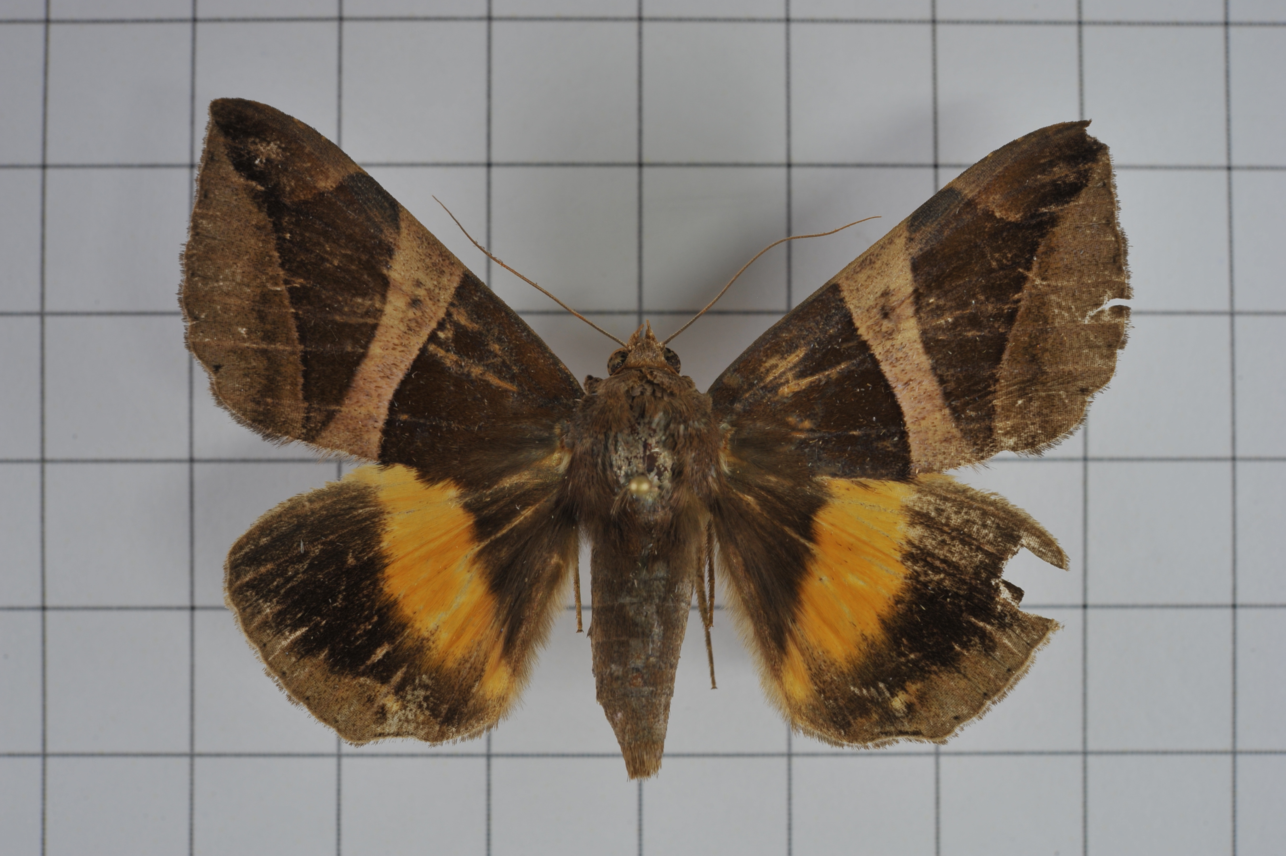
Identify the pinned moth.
Bastilla fulvotaenia
